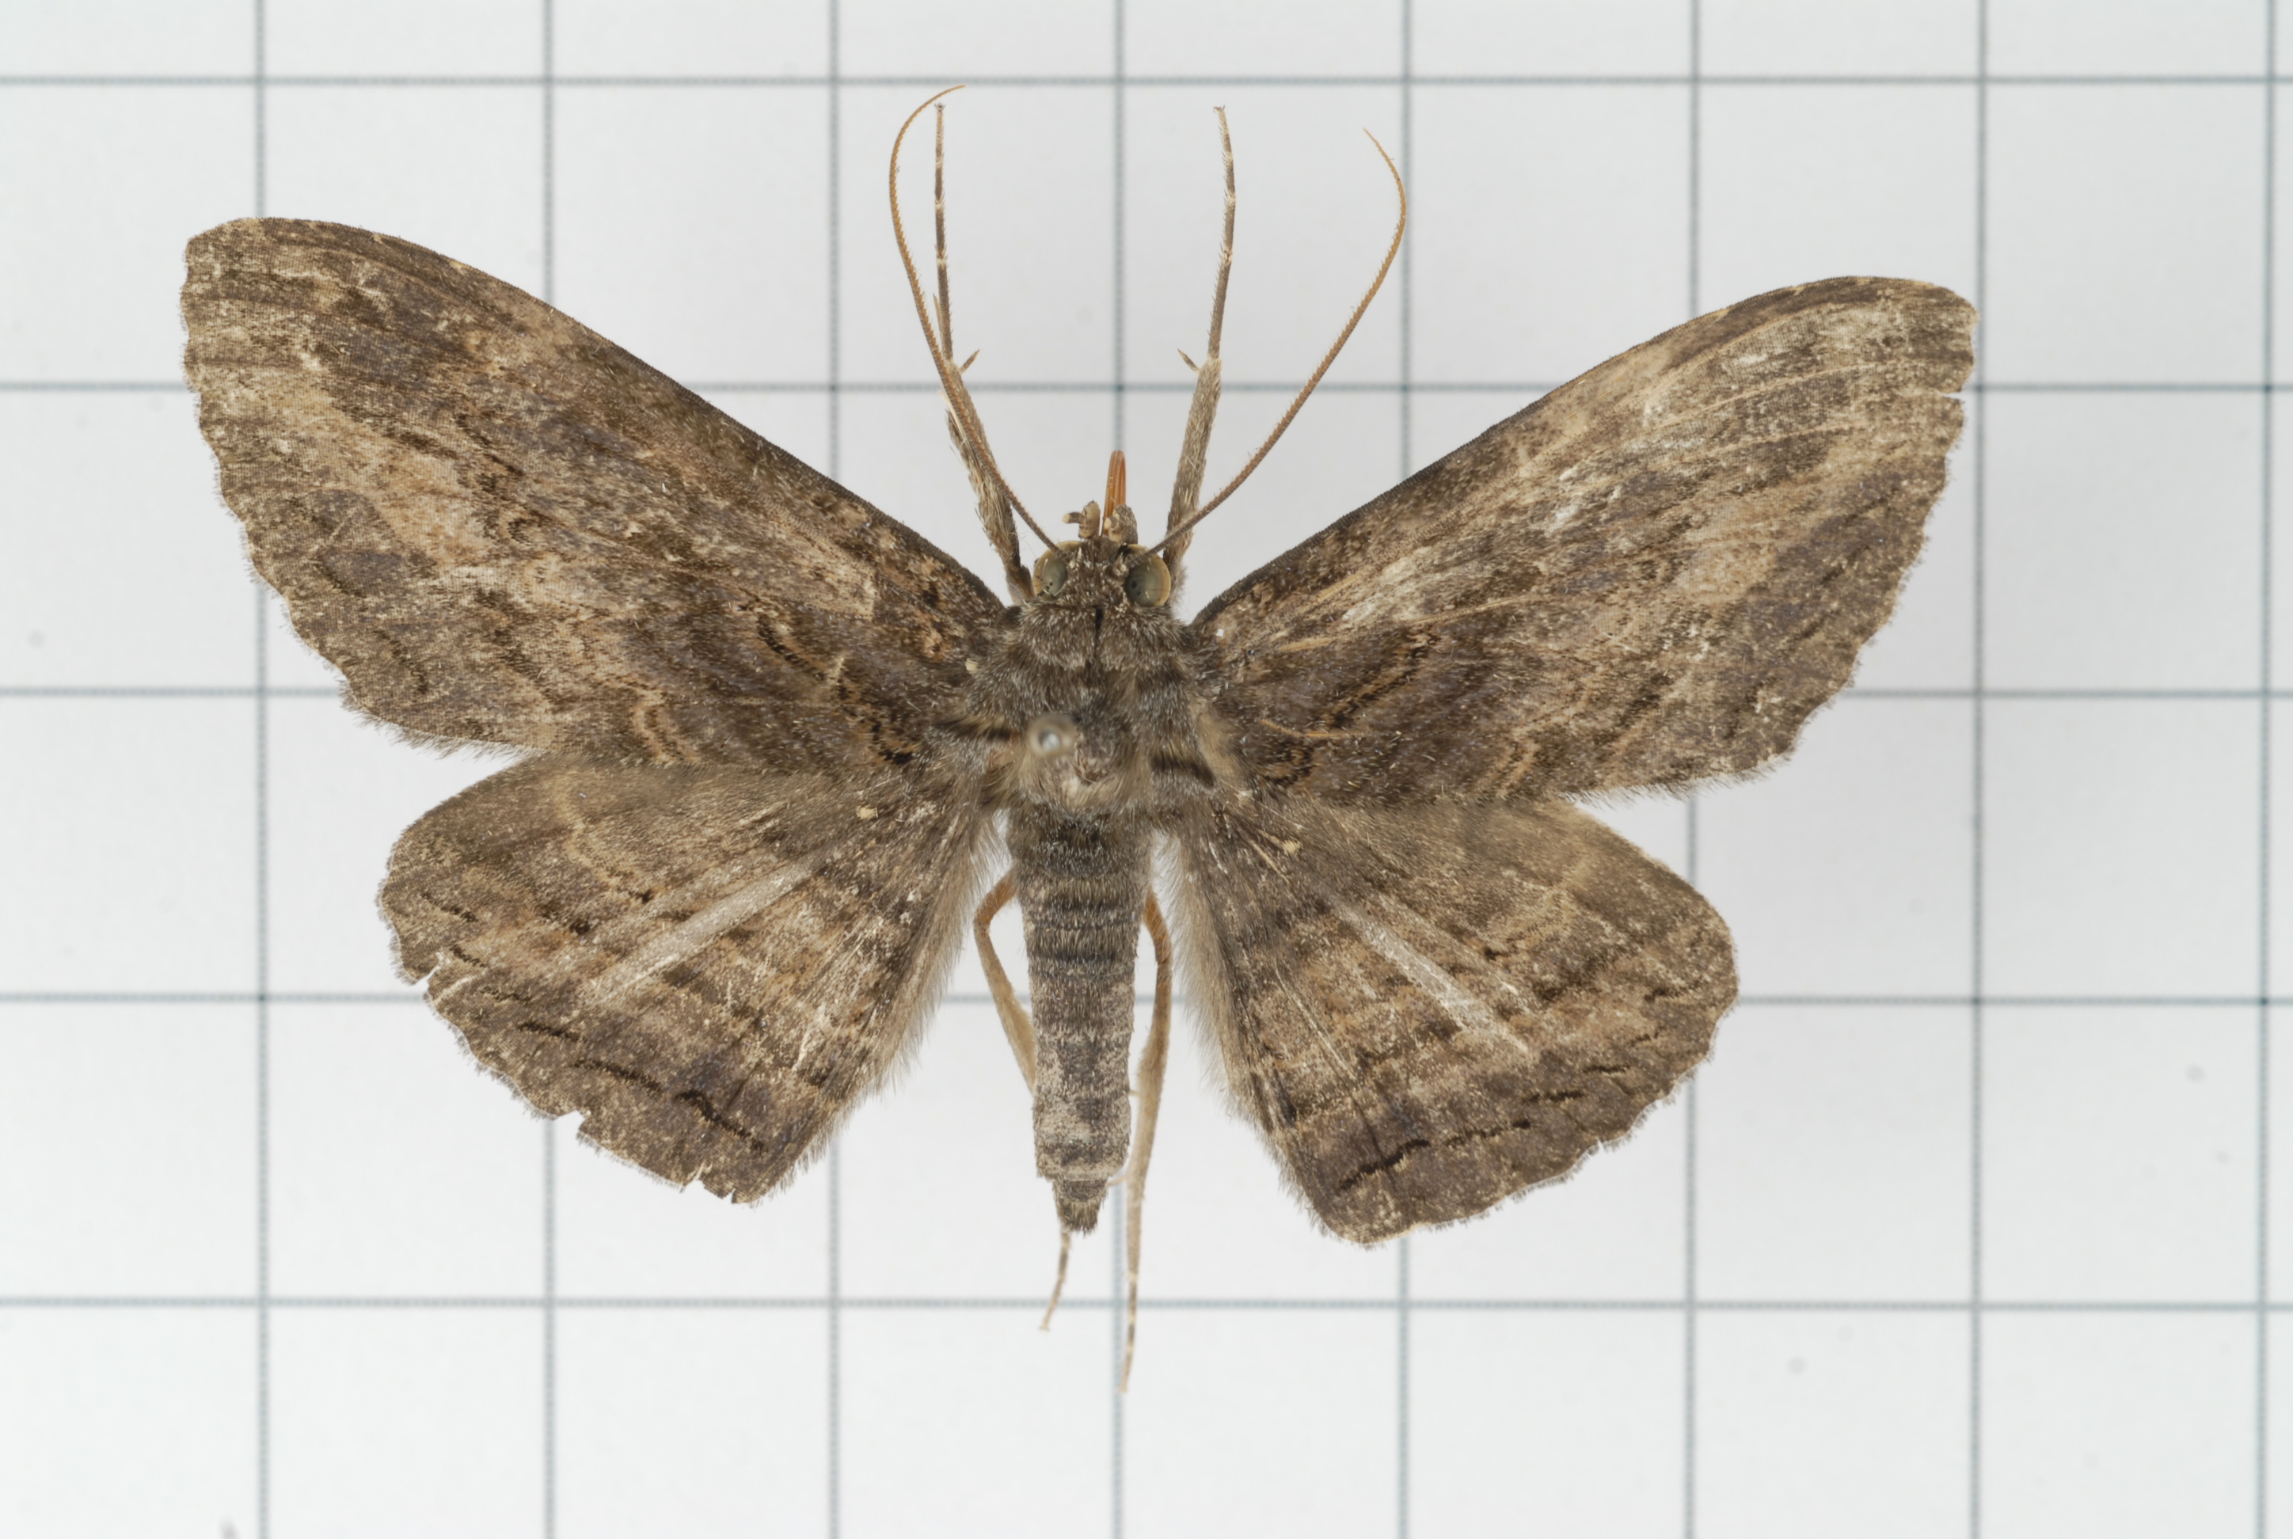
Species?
Anisoneura salebrosa
